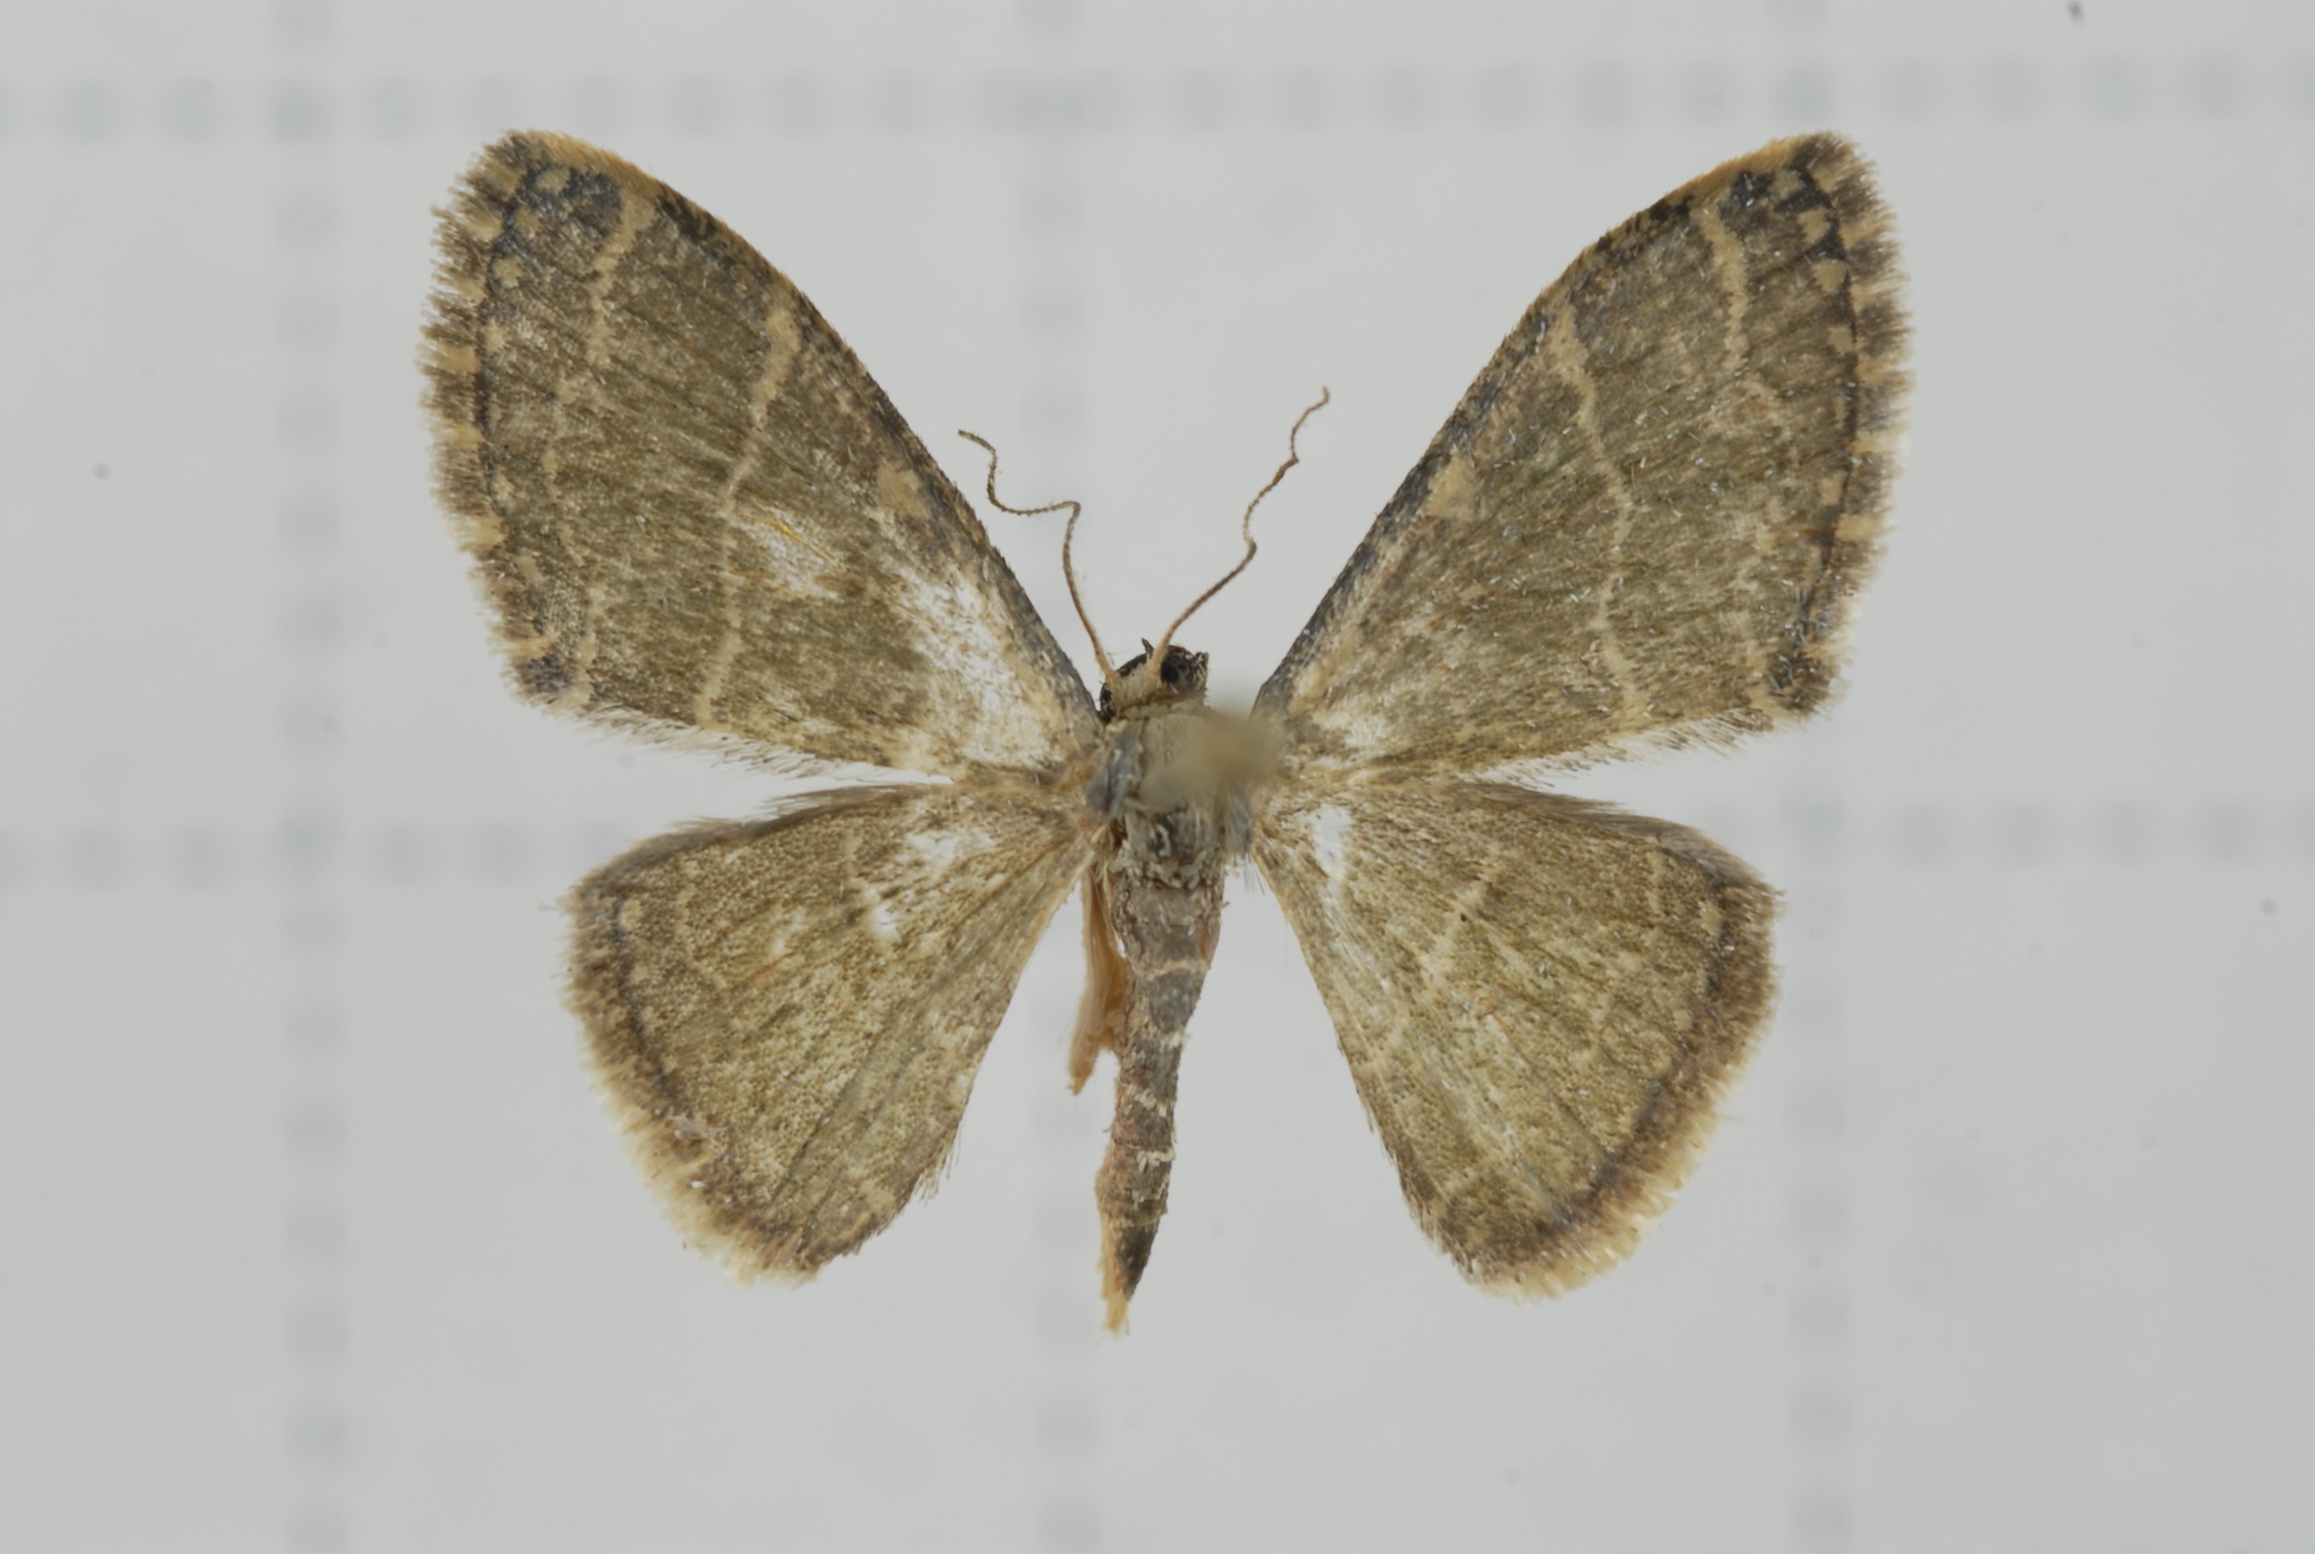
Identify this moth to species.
Lophophleps purpurea
